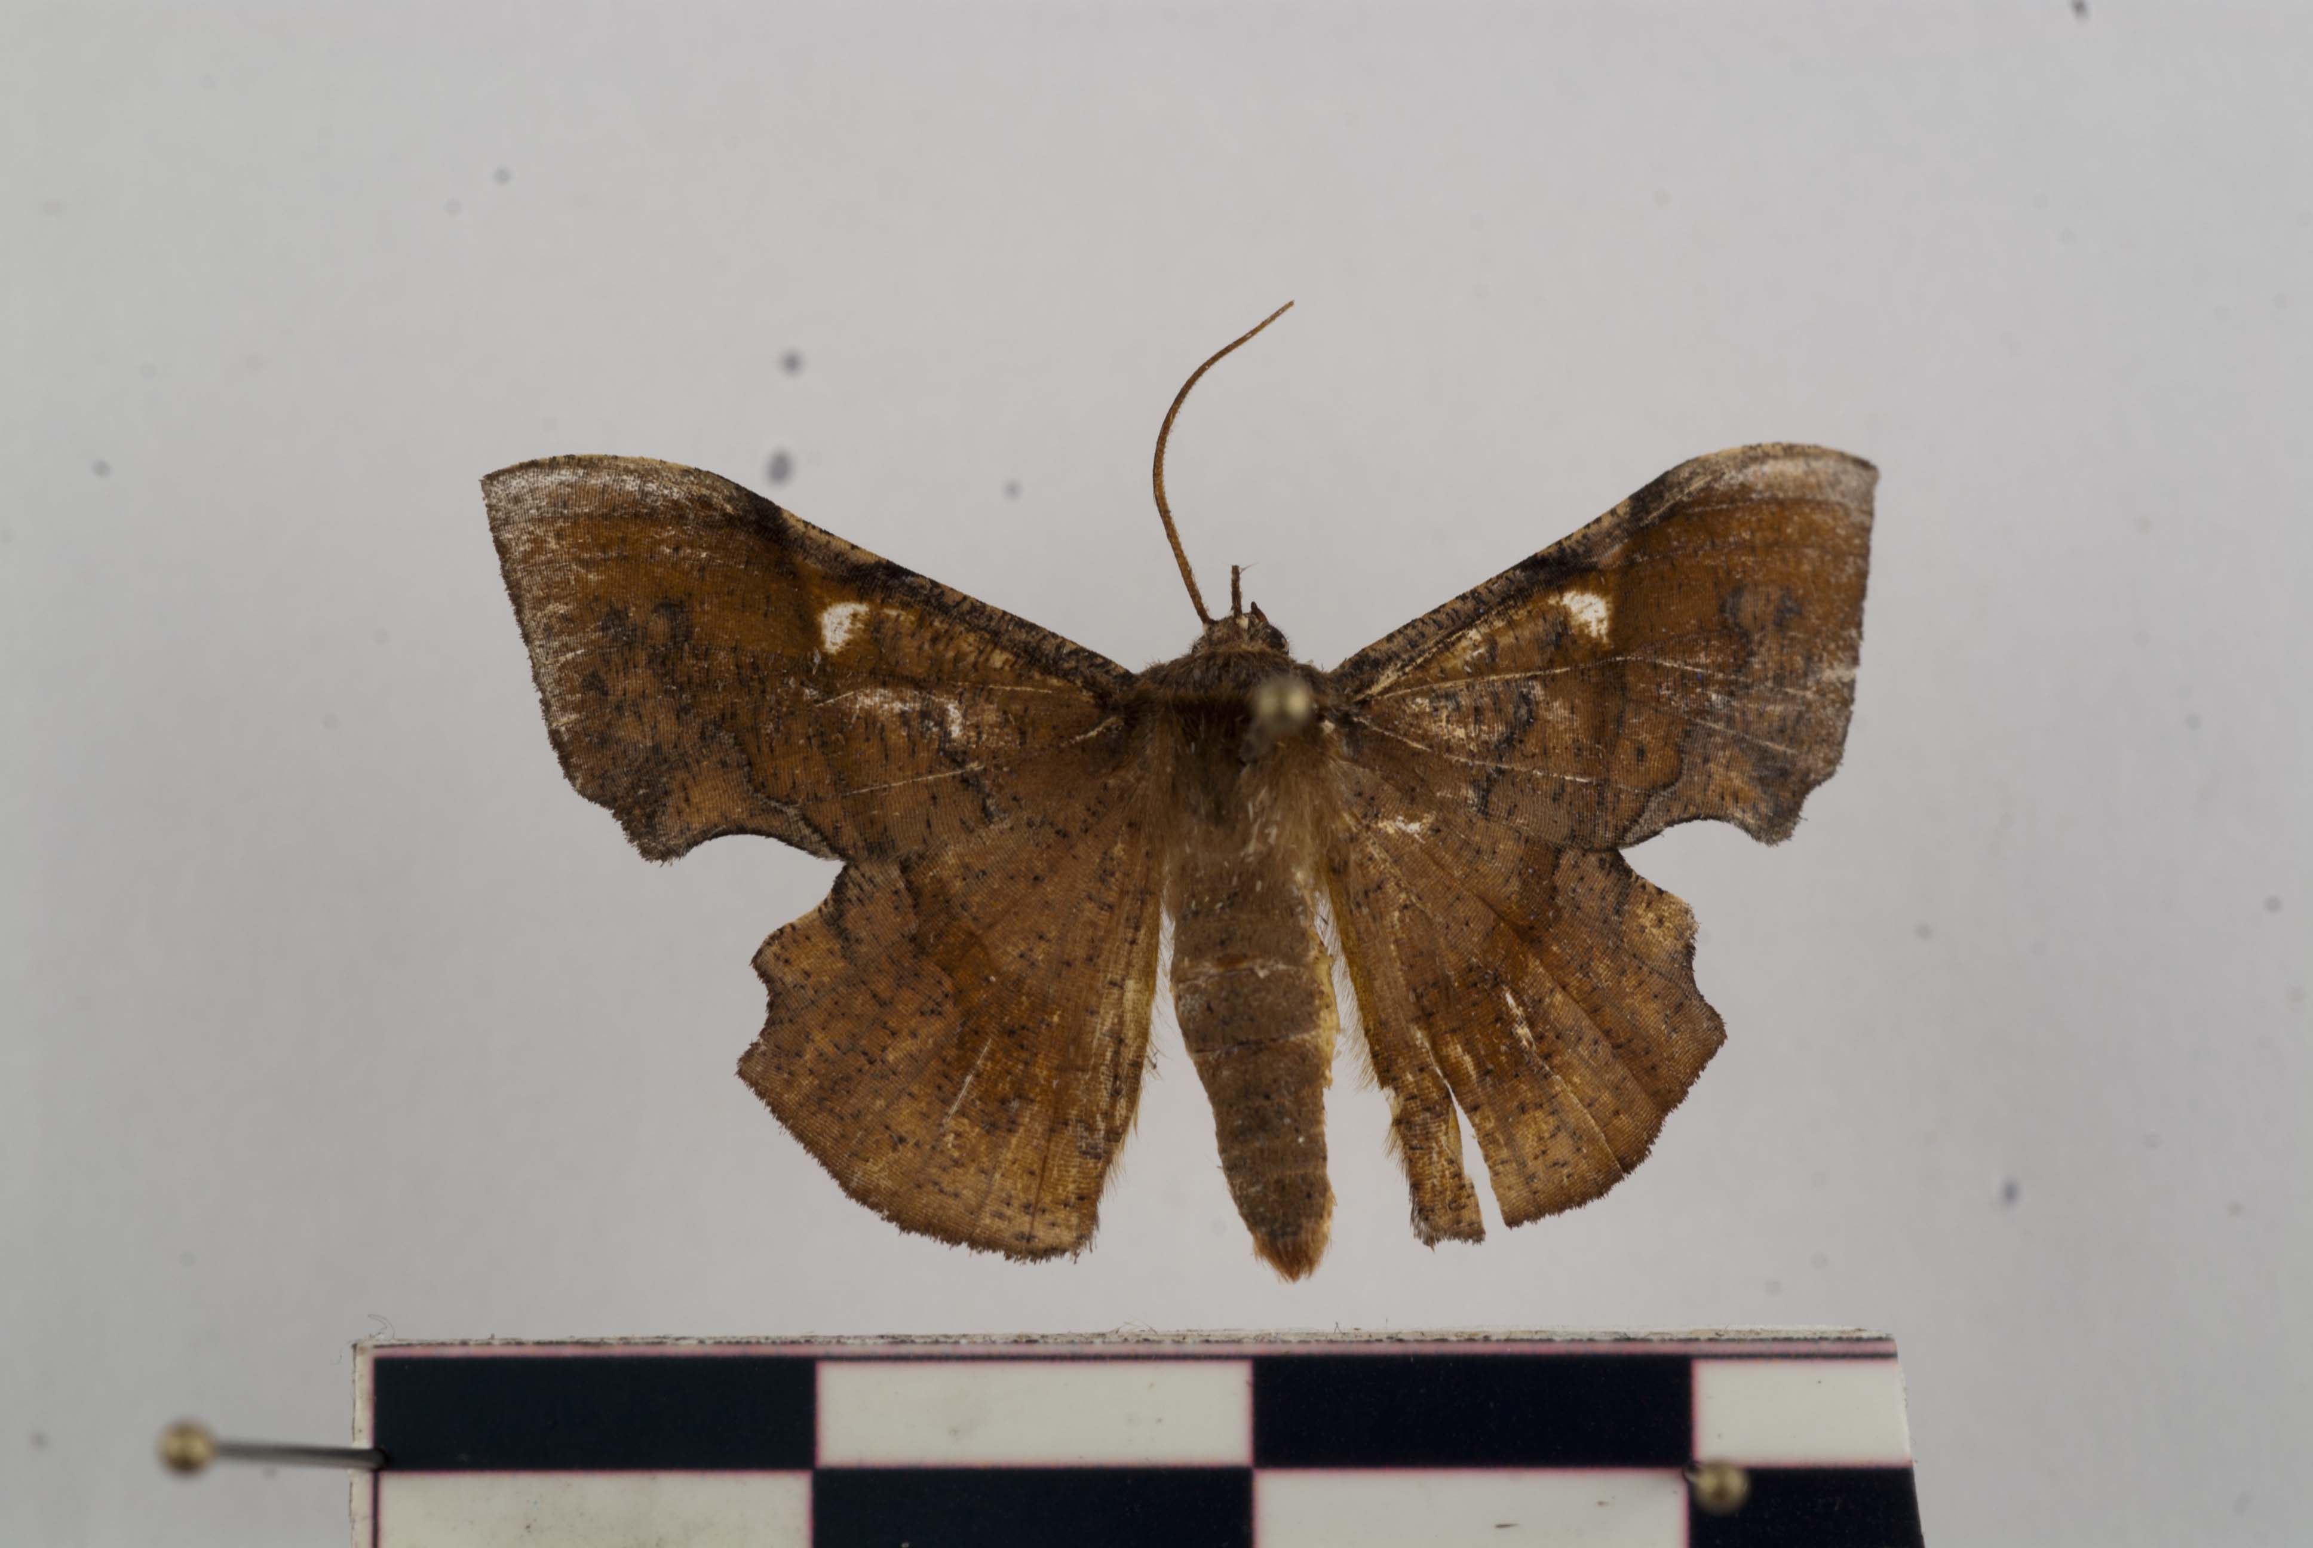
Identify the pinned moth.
Fascellina chromataria
